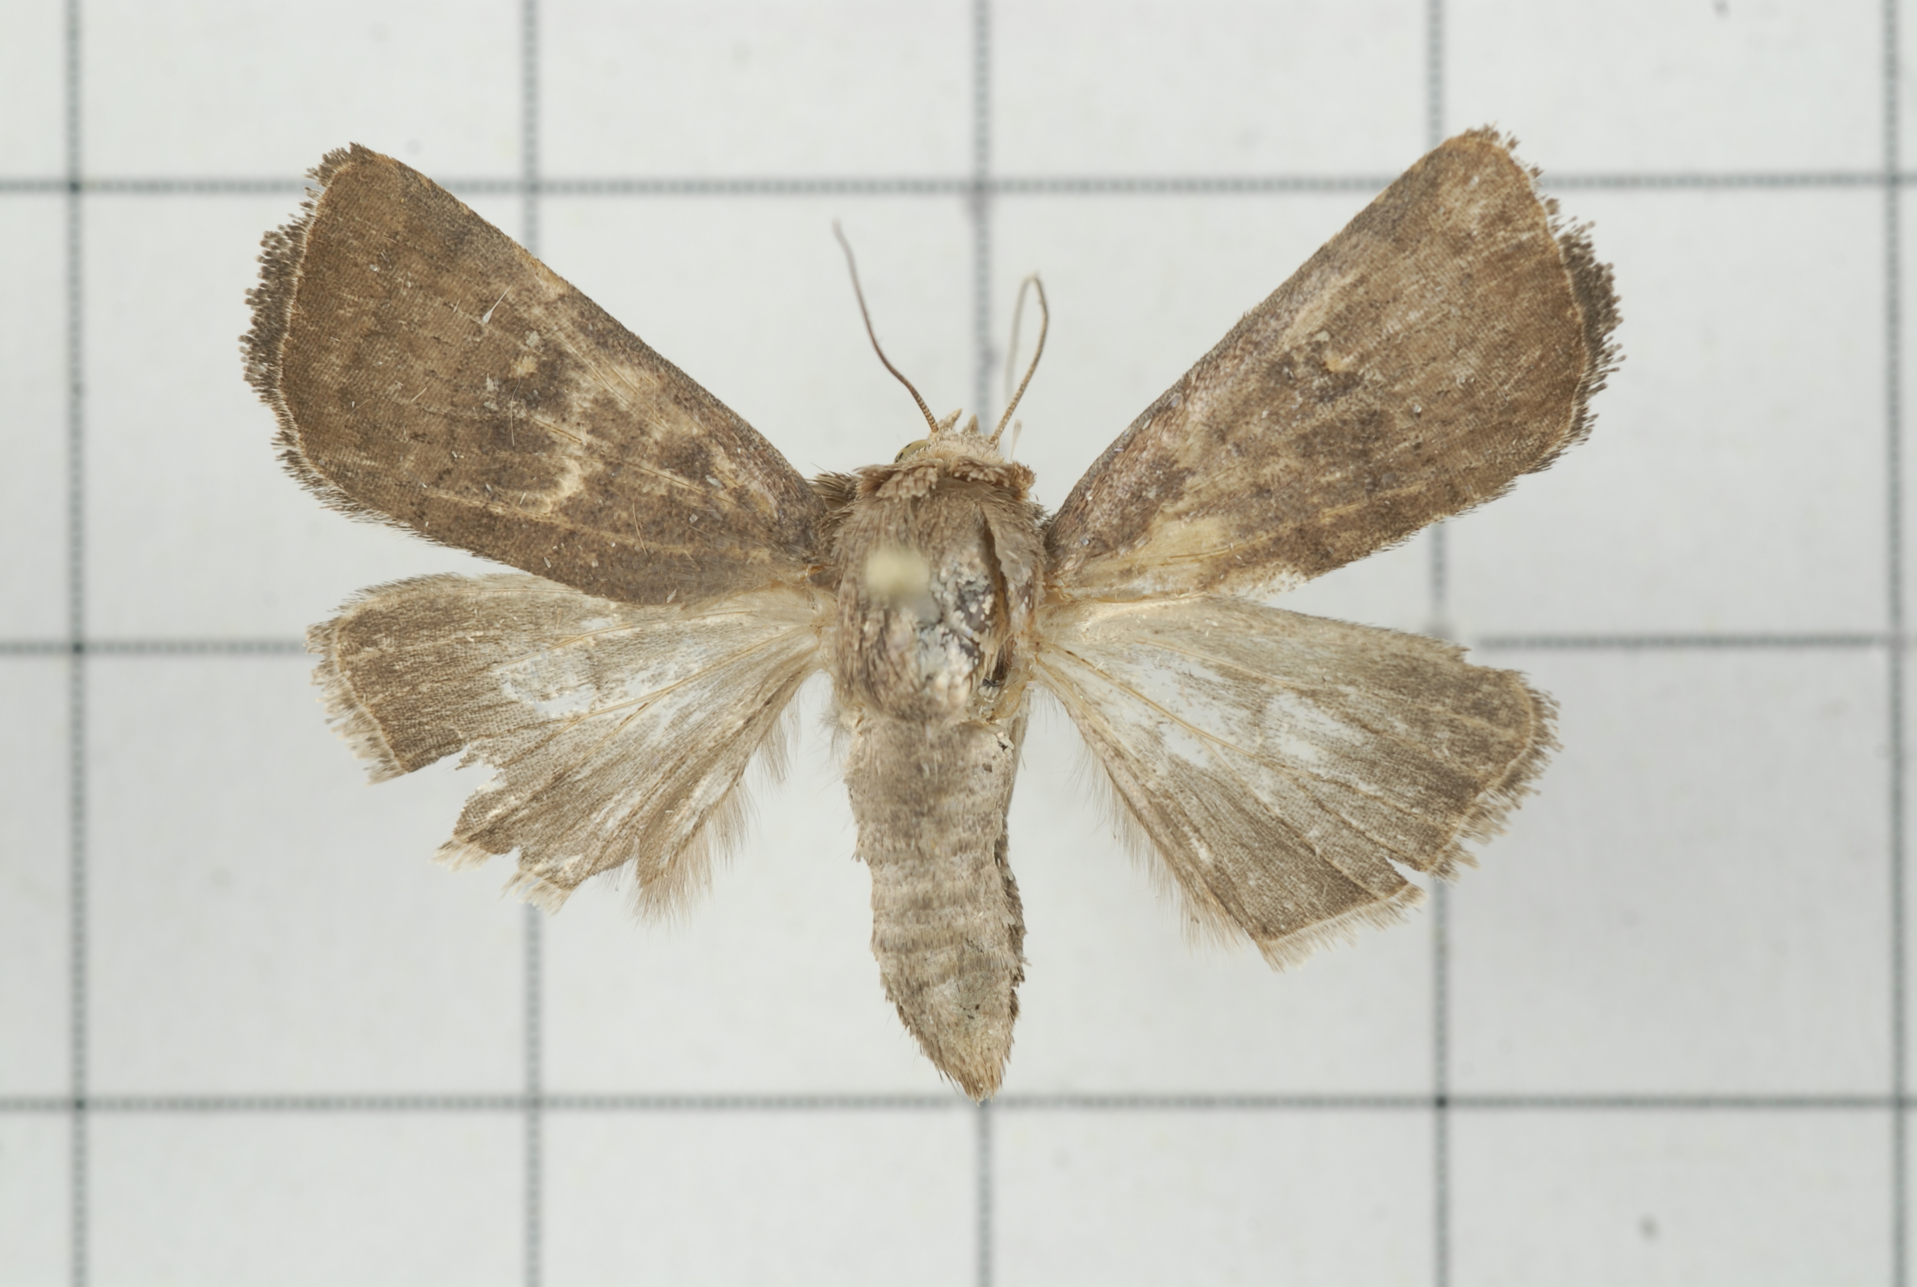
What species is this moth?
Proxenus stellata
